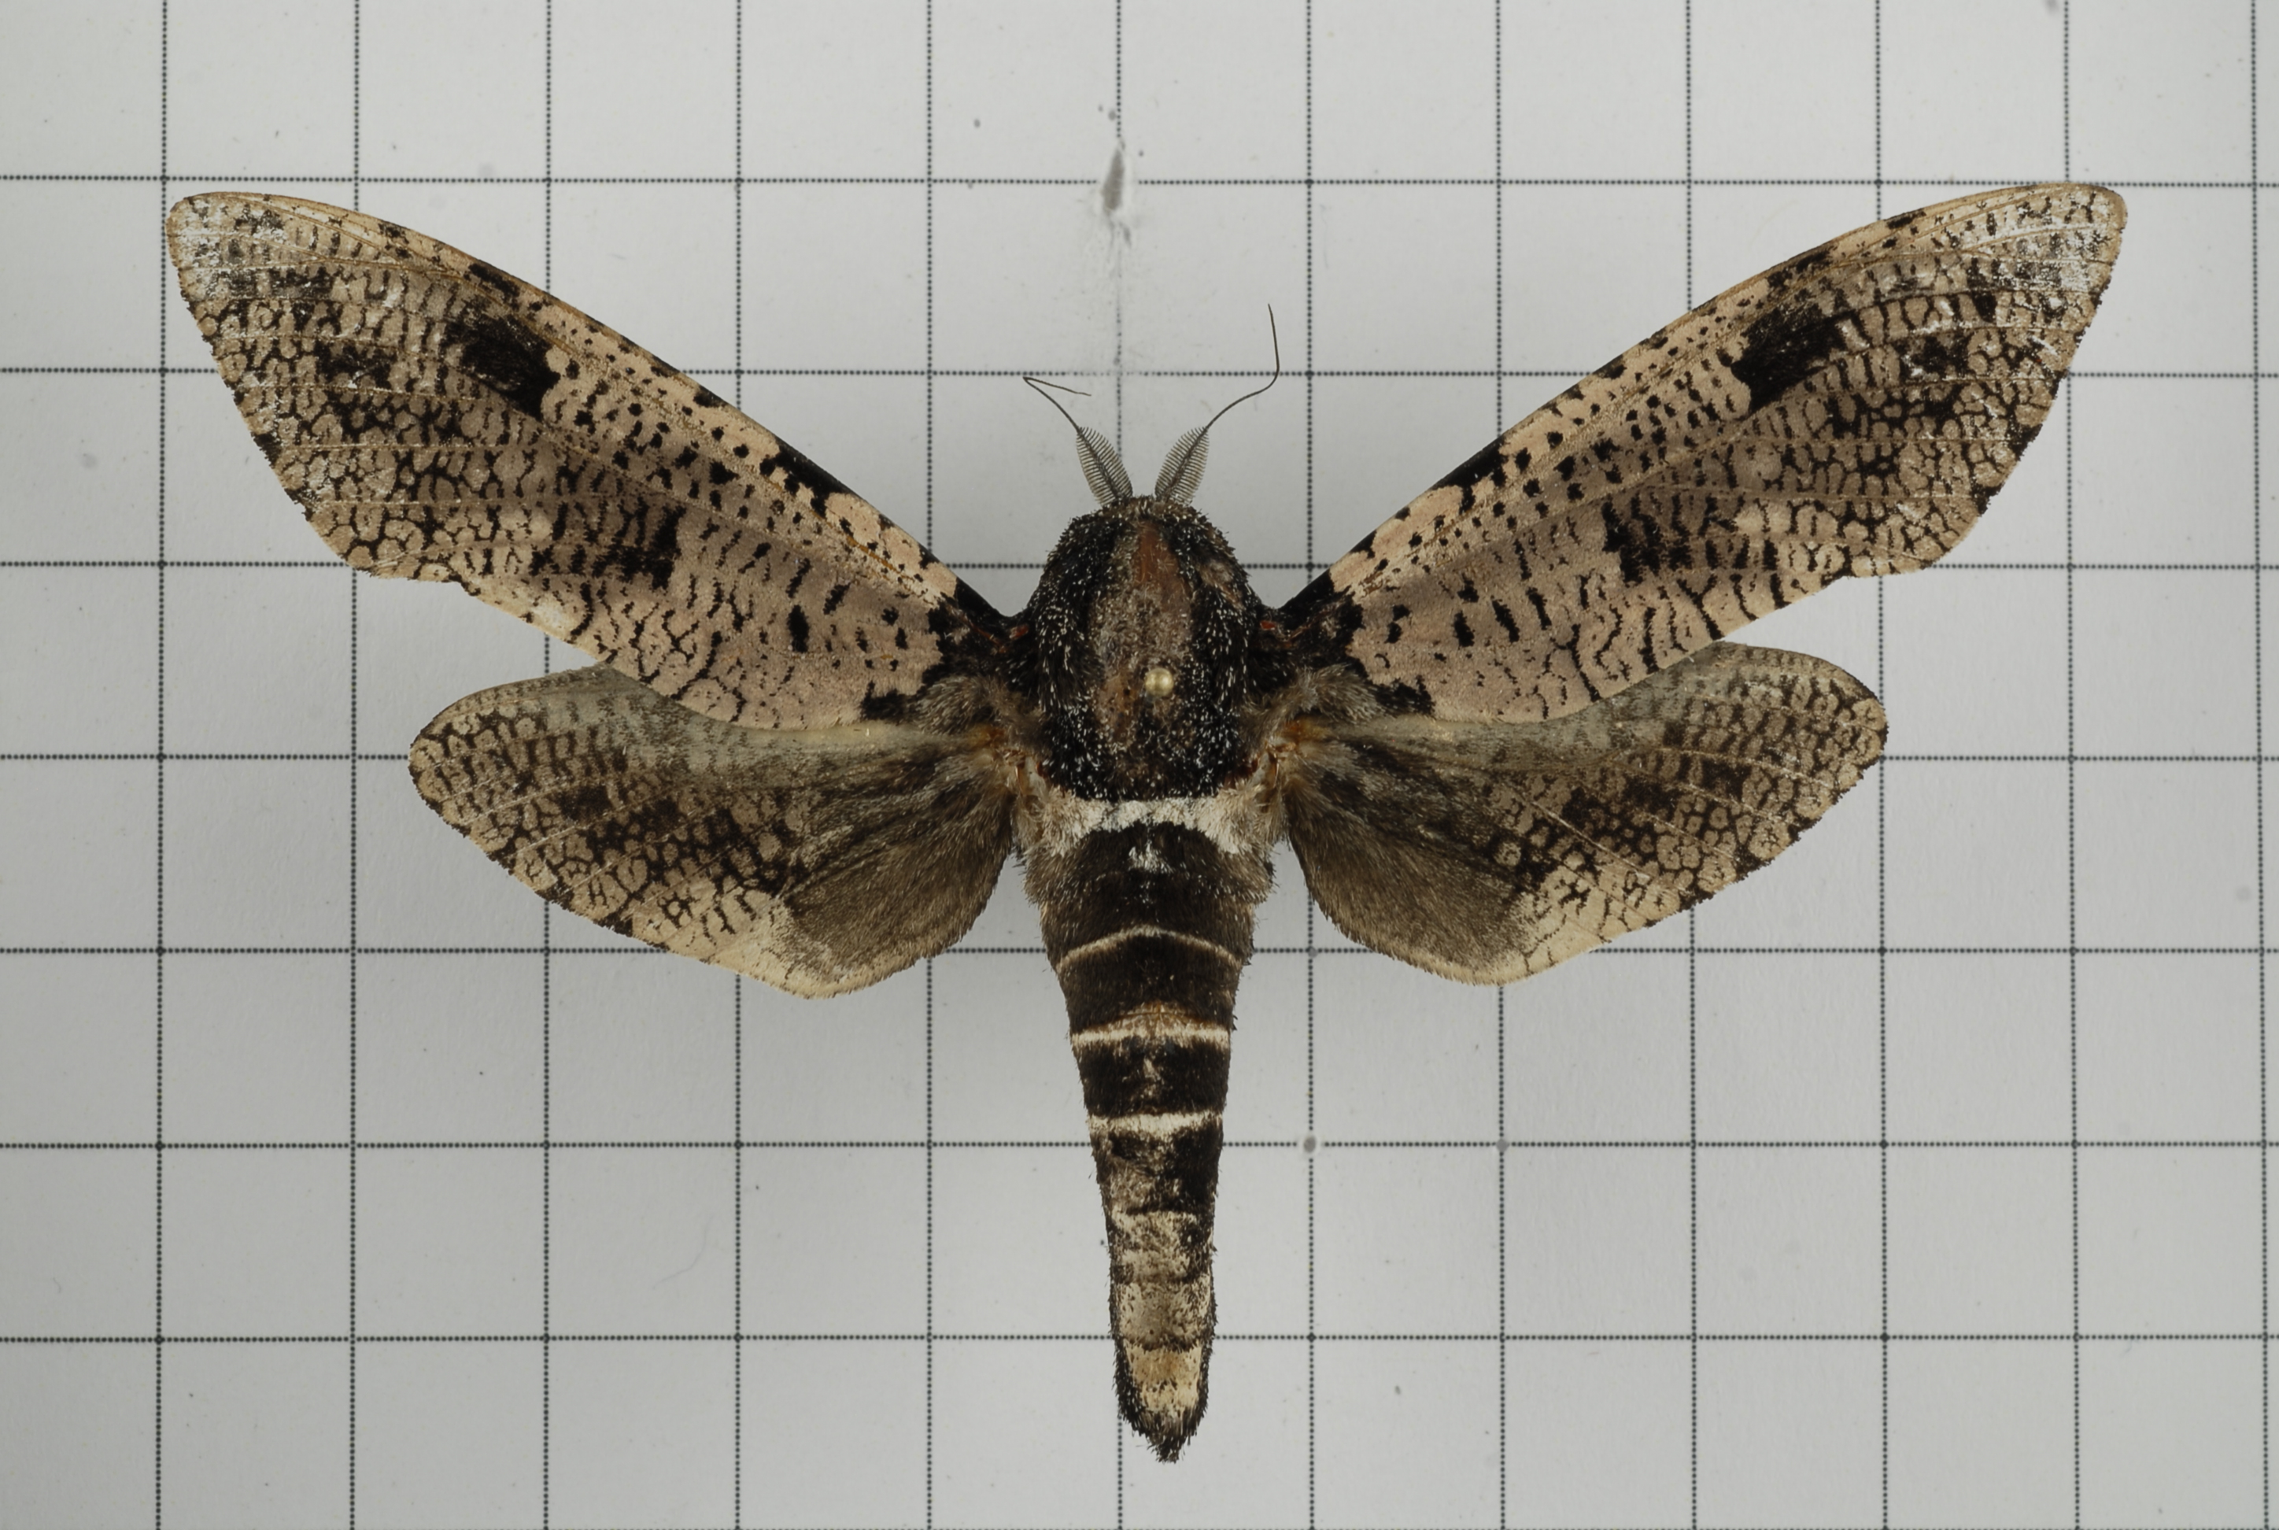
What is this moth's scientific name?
Xyleutes strix
